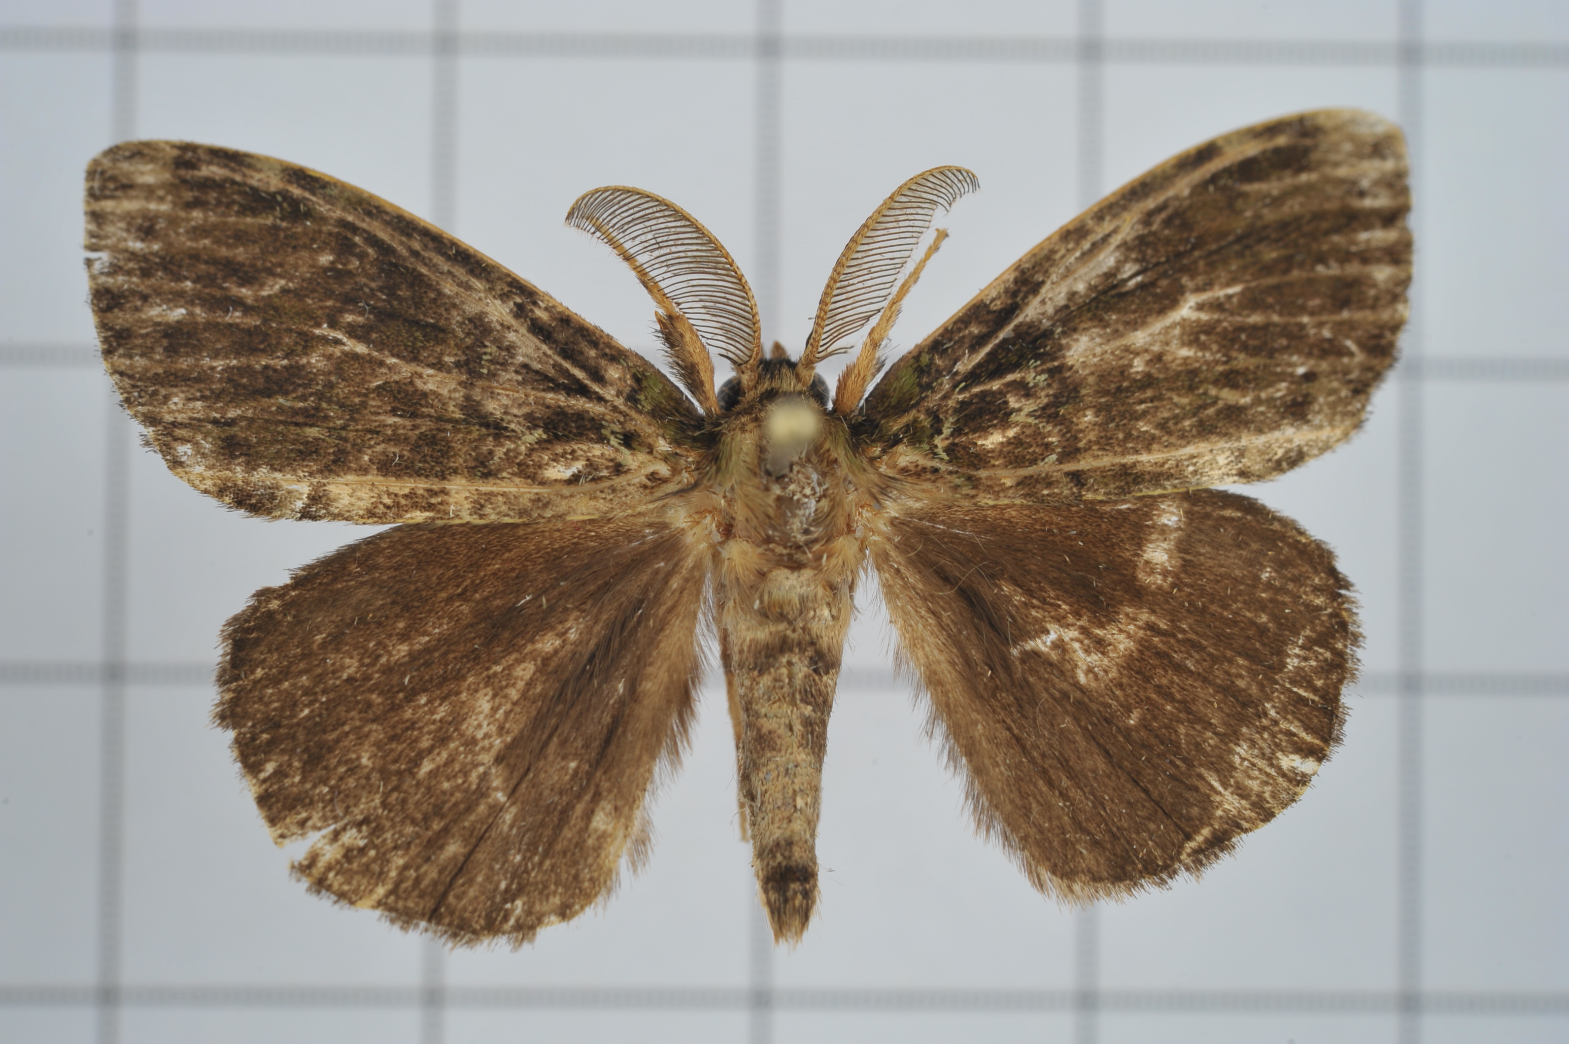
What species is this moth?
Ilema olivacea
